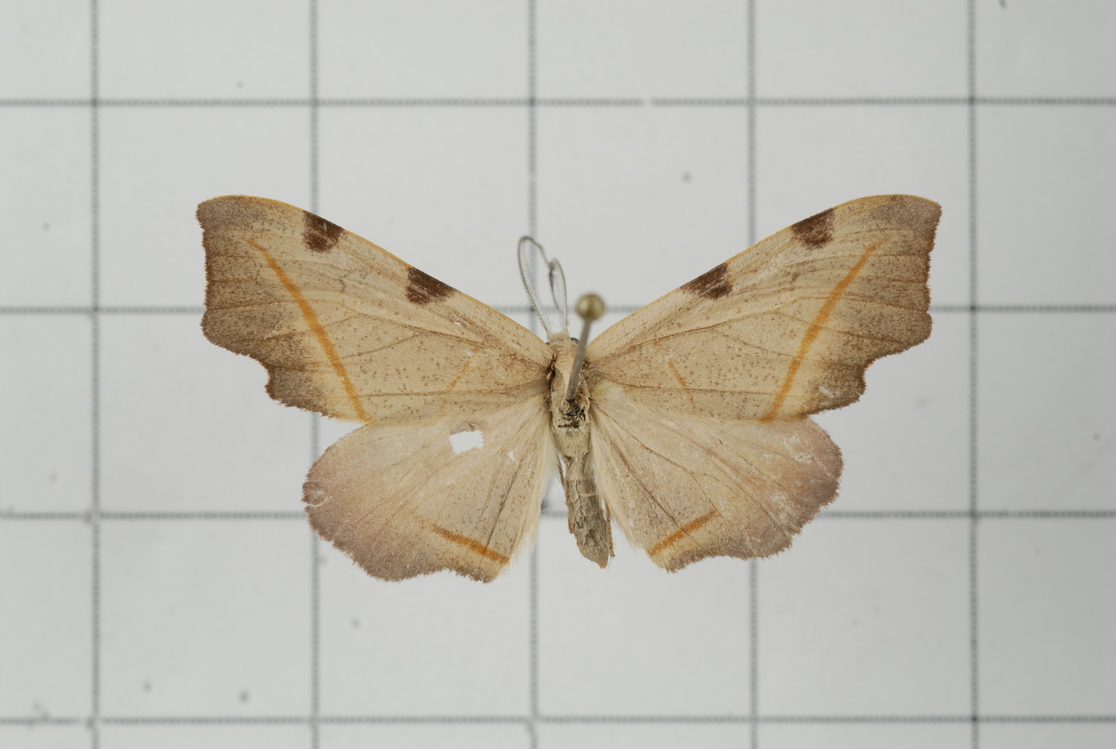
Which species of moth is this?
Achrosis rufescens
